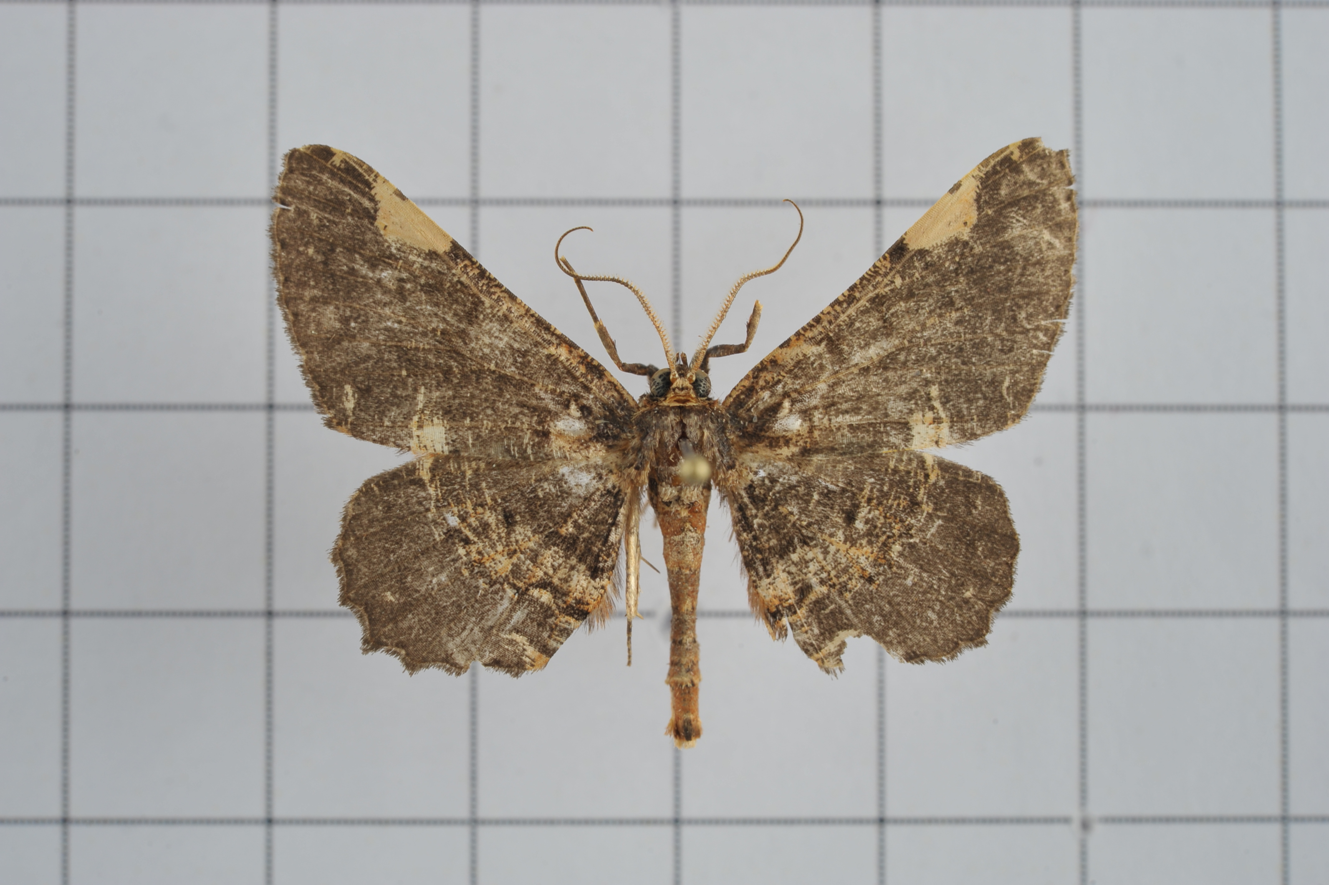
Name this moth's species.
Abaciscus costimacula
